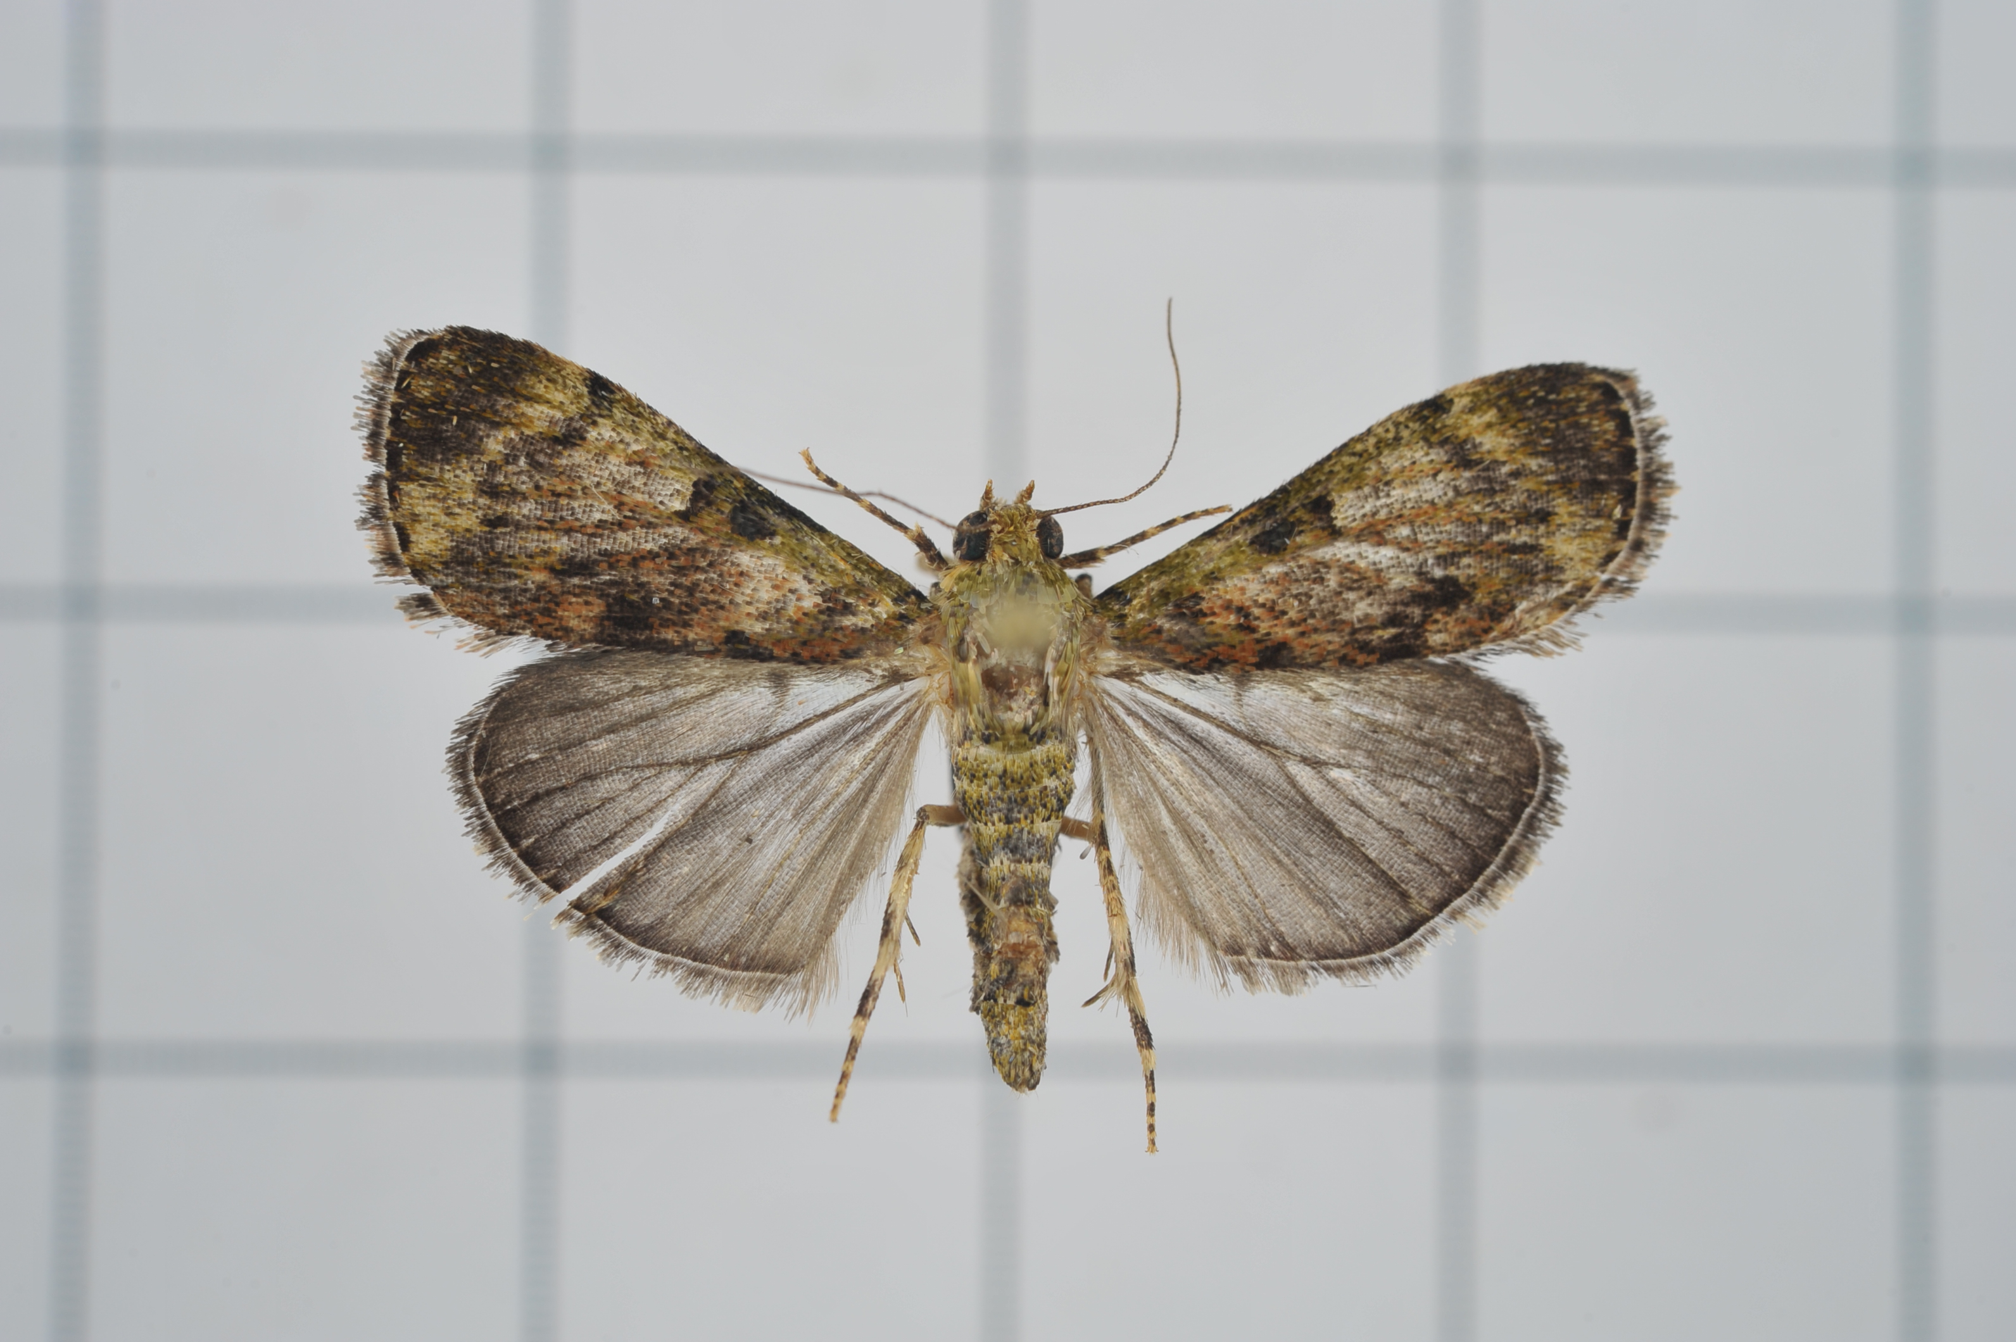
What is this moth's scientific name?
Lamida obscura
